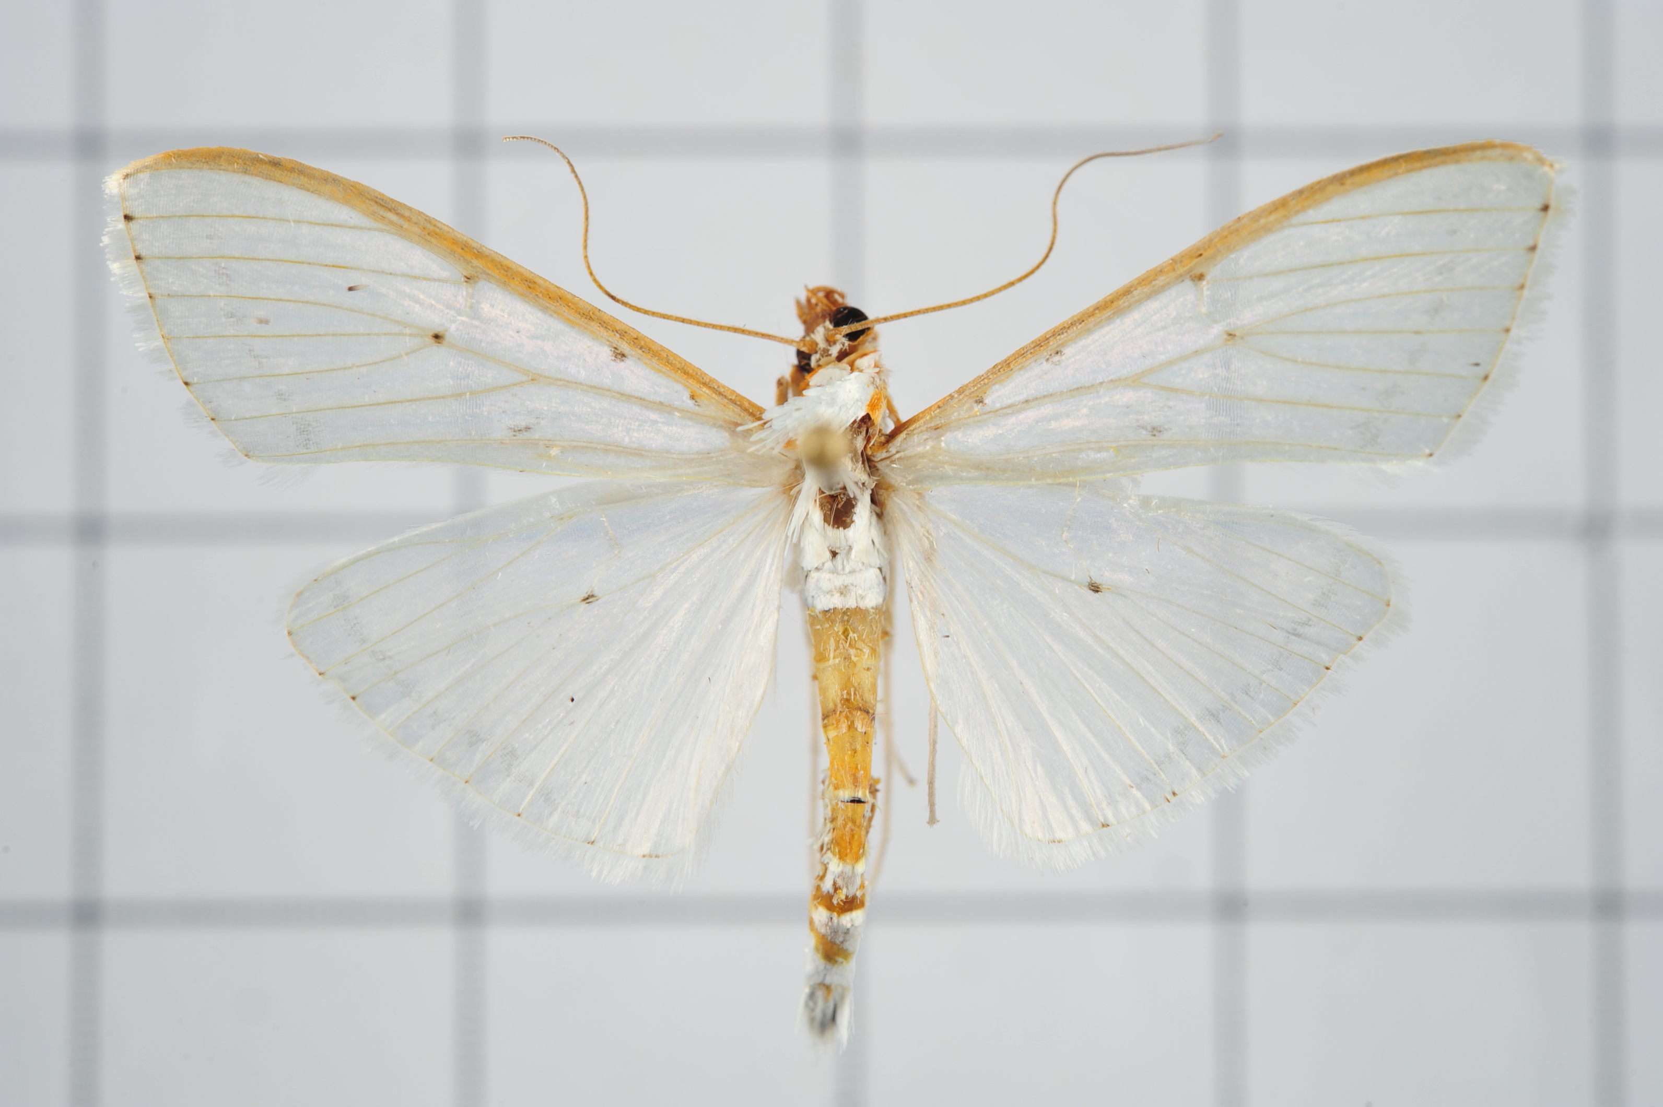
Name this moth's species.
Palpita asiaticalis
